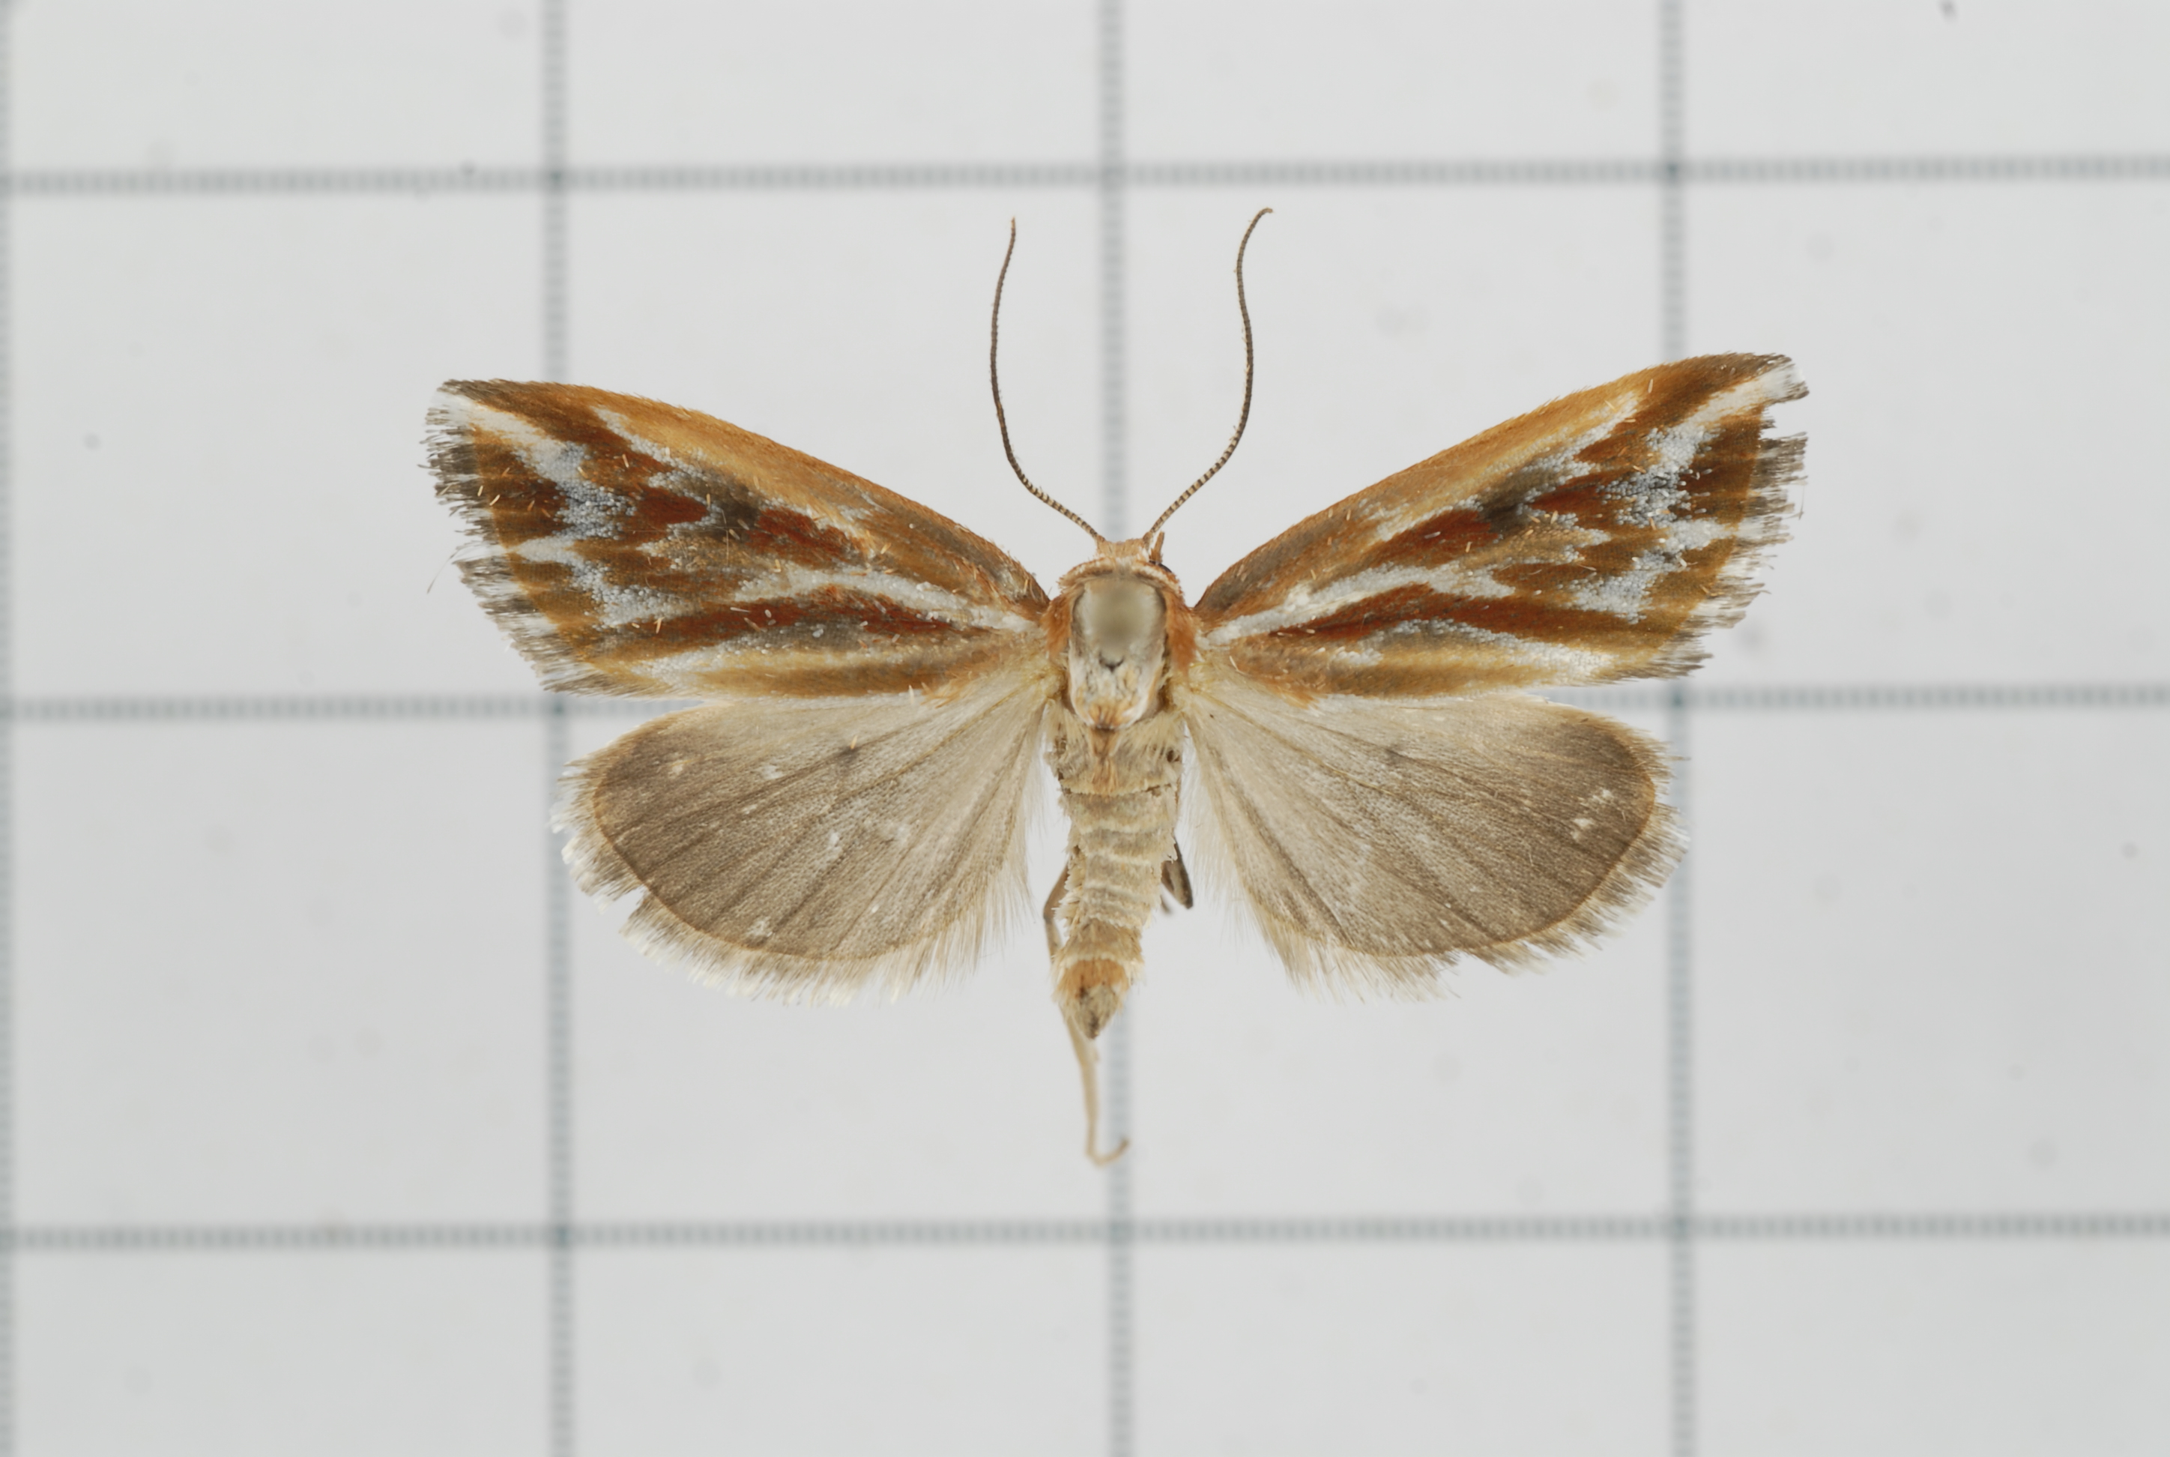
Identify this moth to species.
Narangodes confluens
